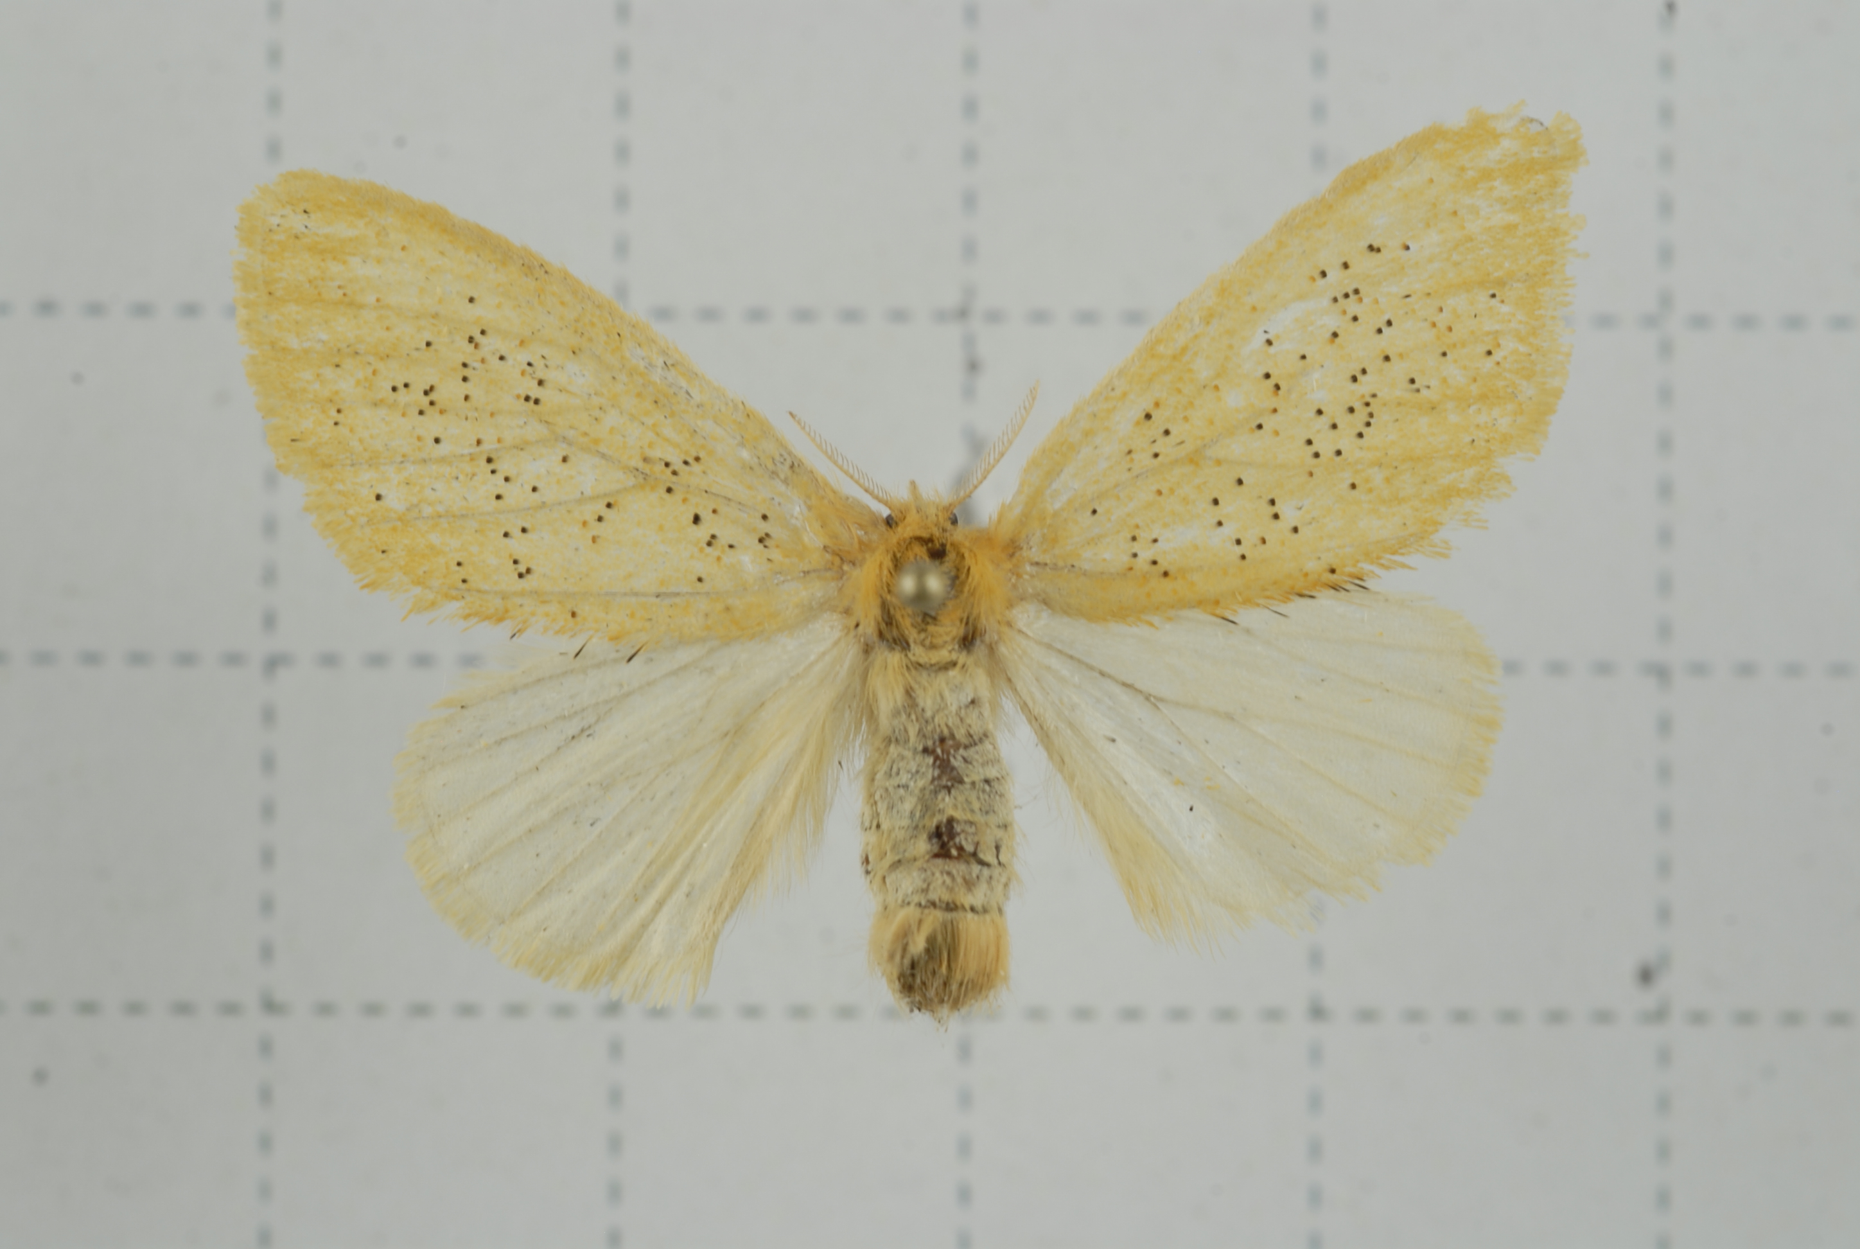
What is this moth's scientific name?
Euproctis sparsa
